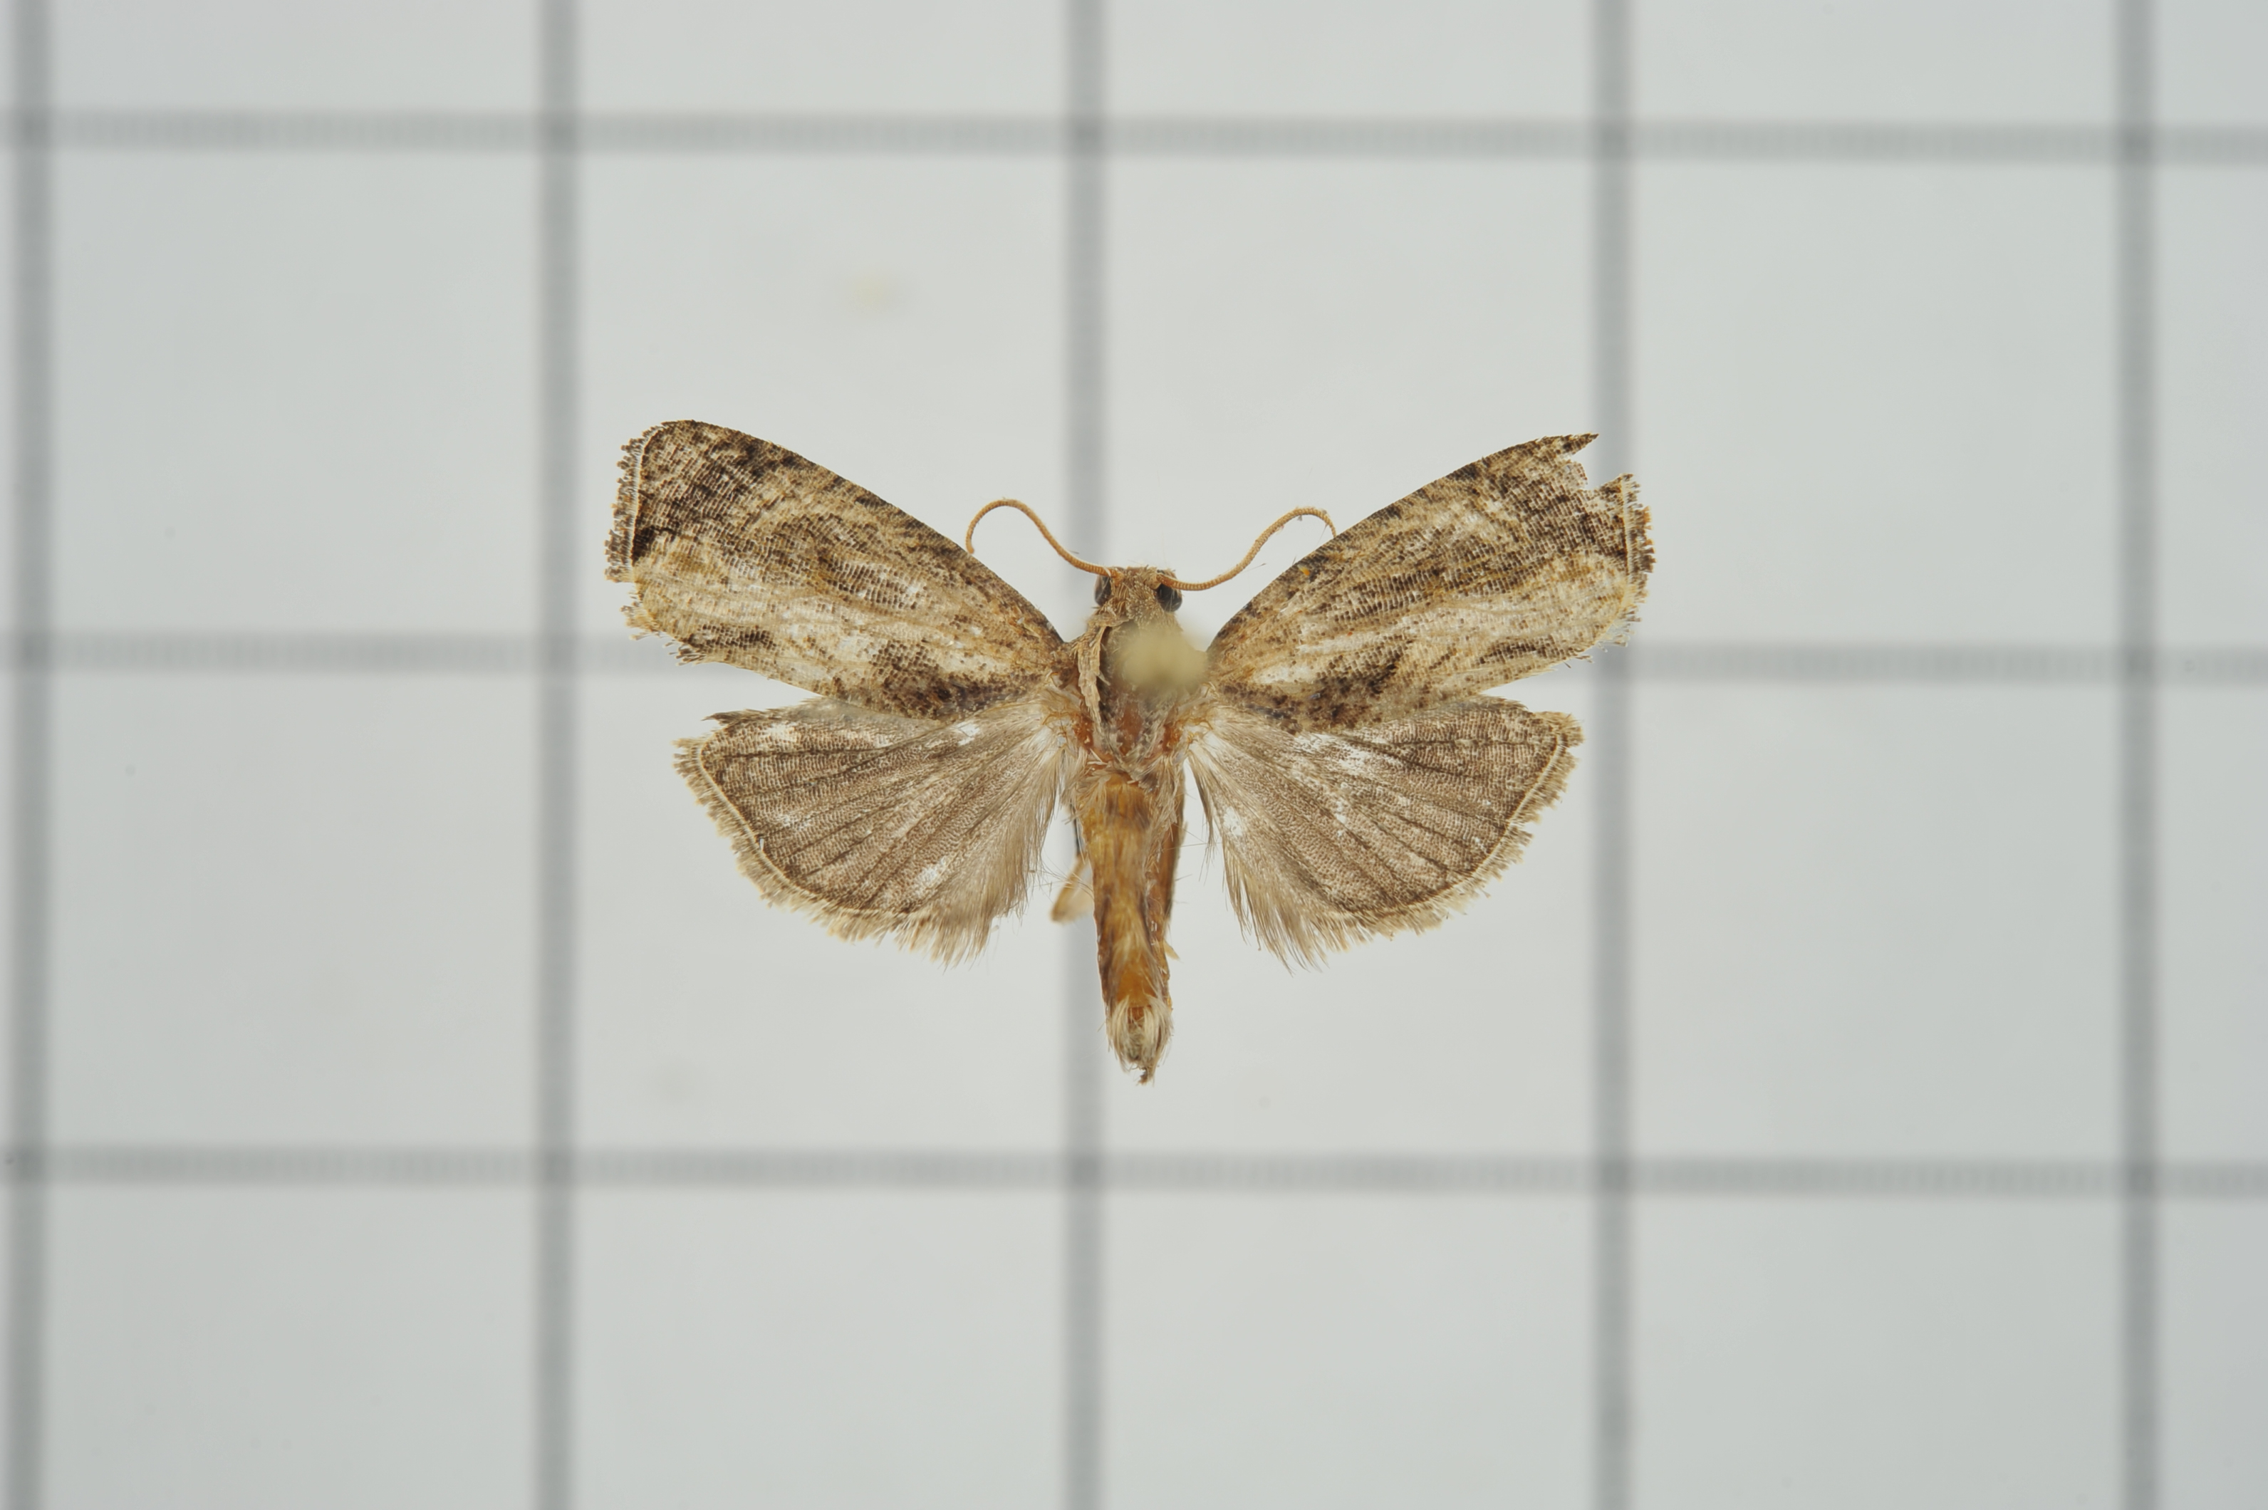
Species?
Cryptophlebia repletana
